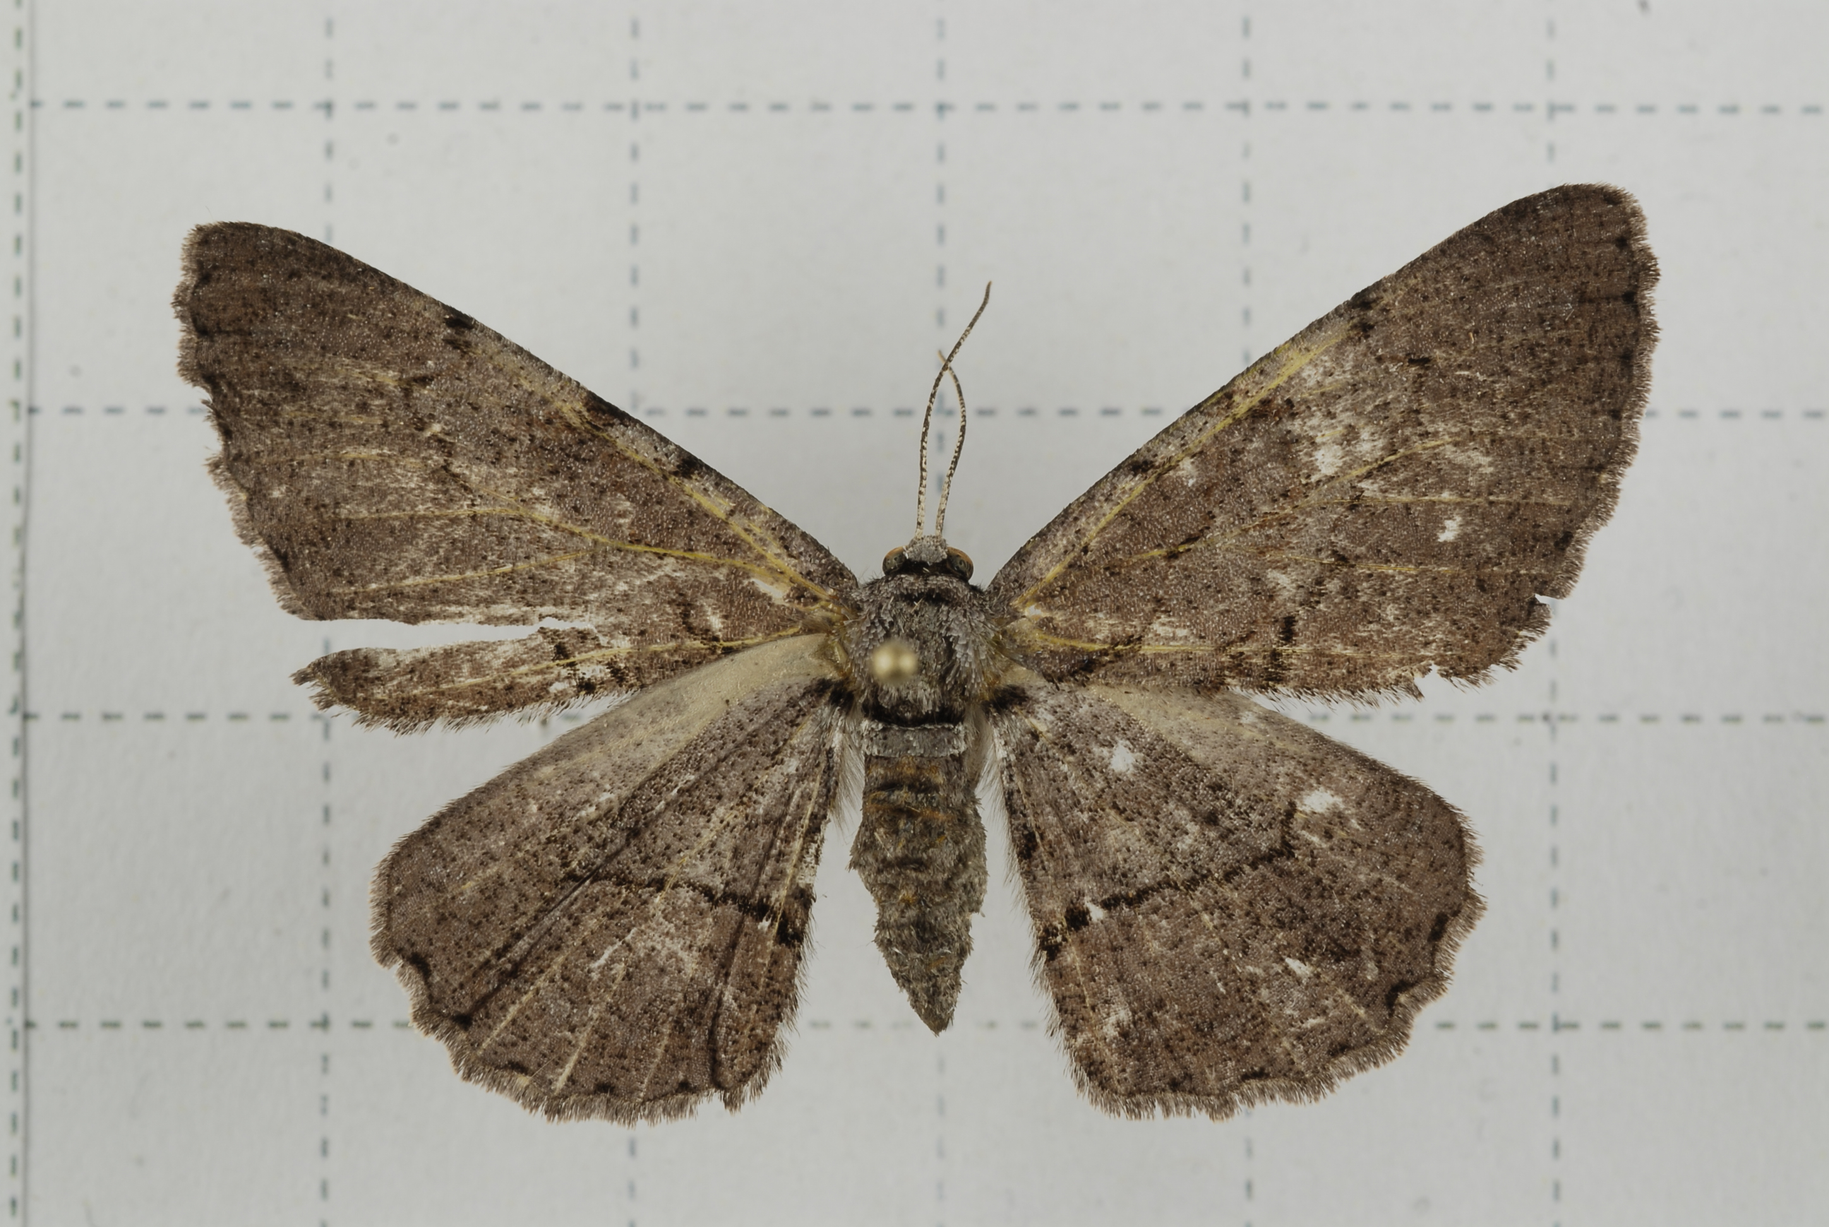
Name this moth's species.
Hypomecis obliquisigna
